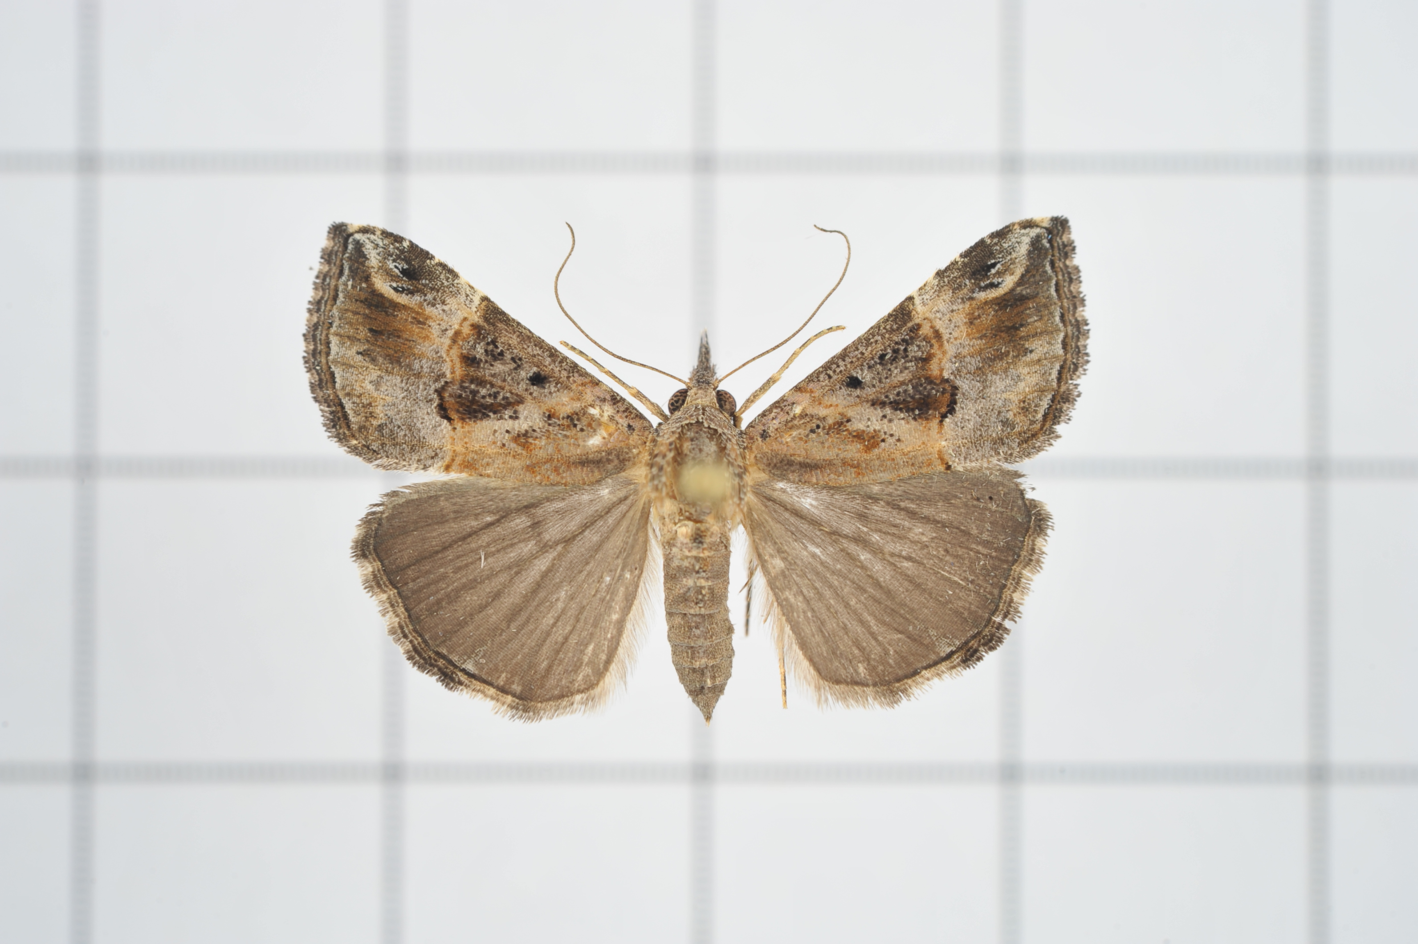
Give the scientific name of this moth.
Hypena laceratalis
